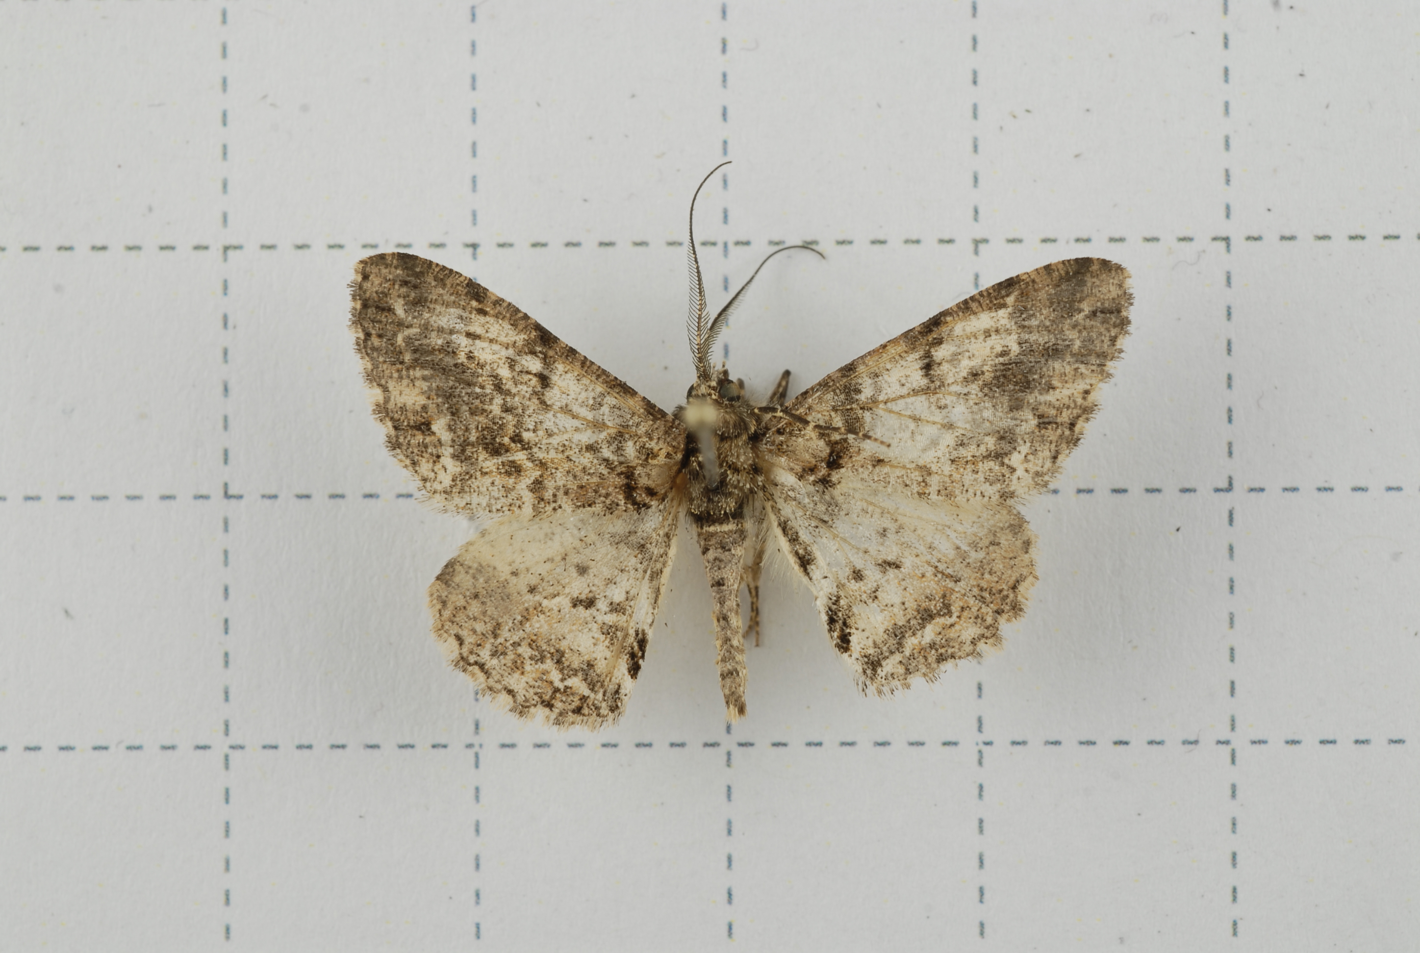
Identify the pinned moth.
Alcis taiwanovariegata
